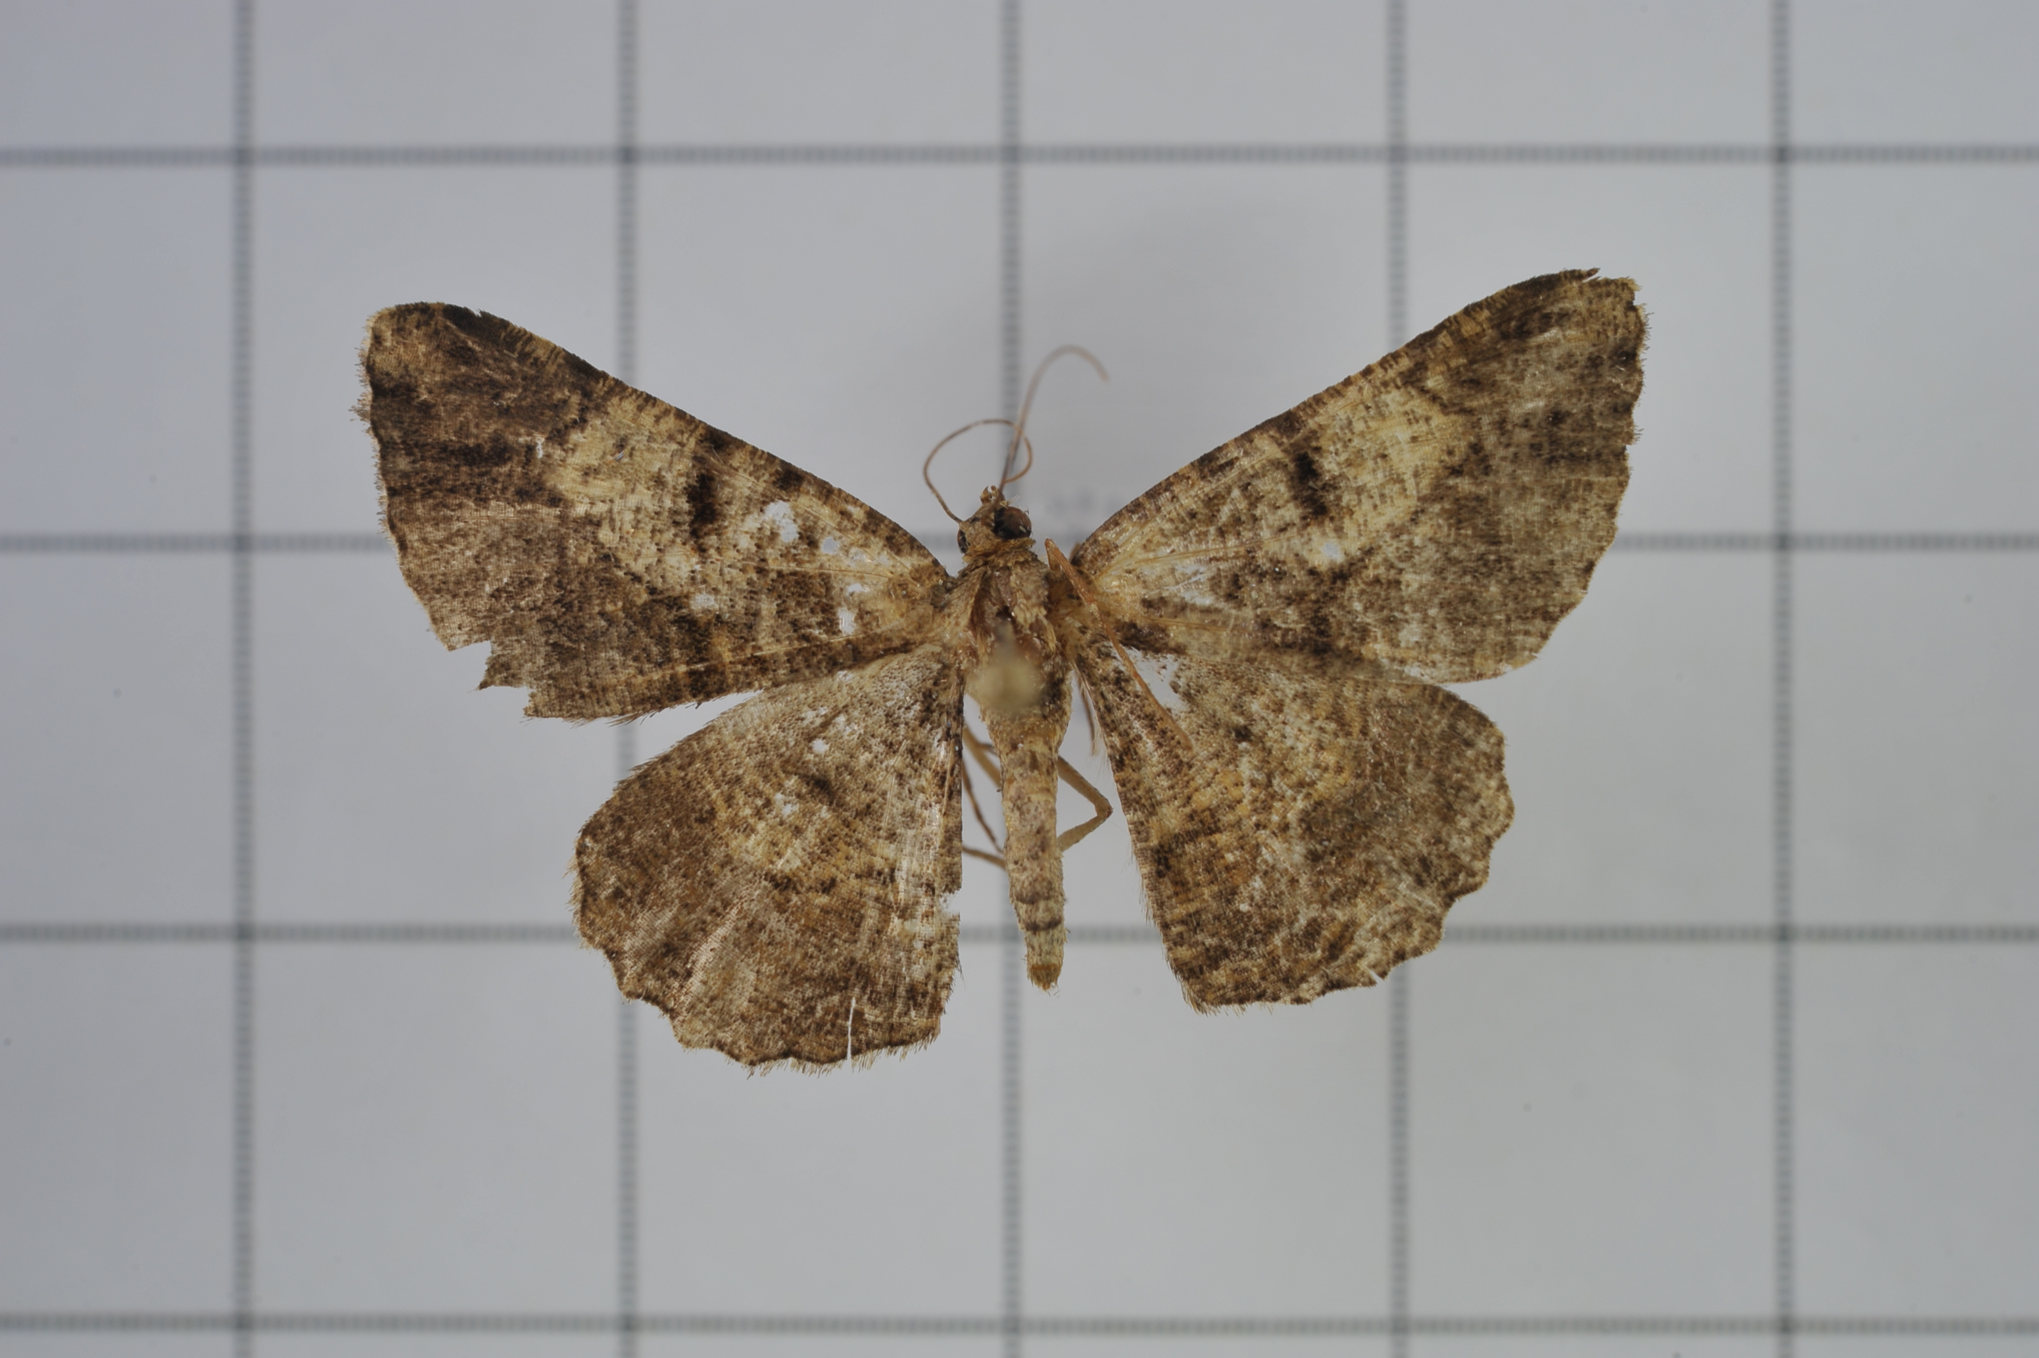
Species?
Psilalcis pulveraria
